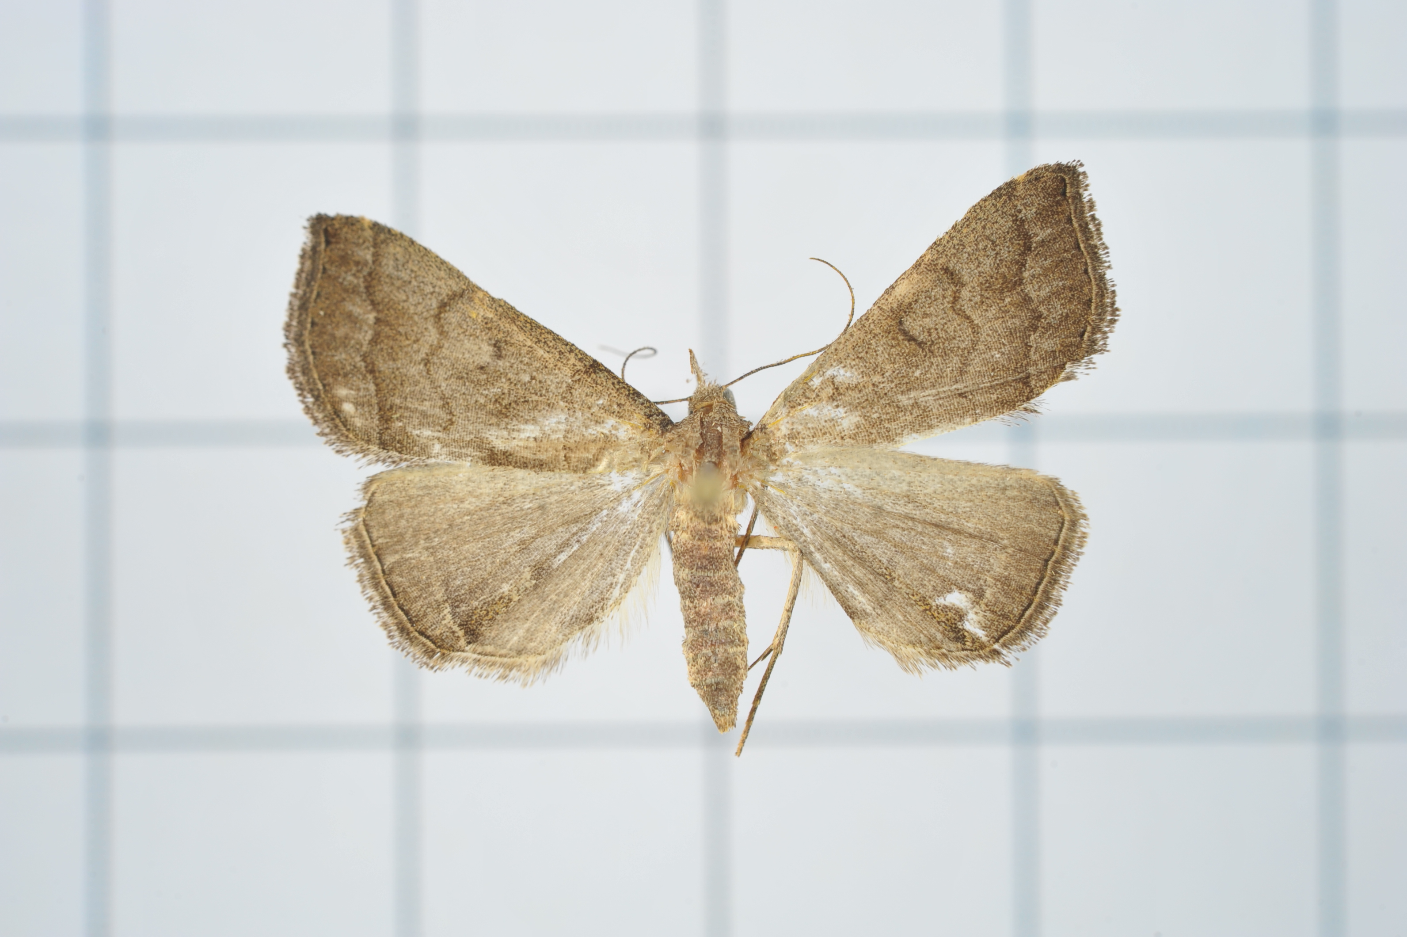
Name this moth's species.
Herminia undulata
